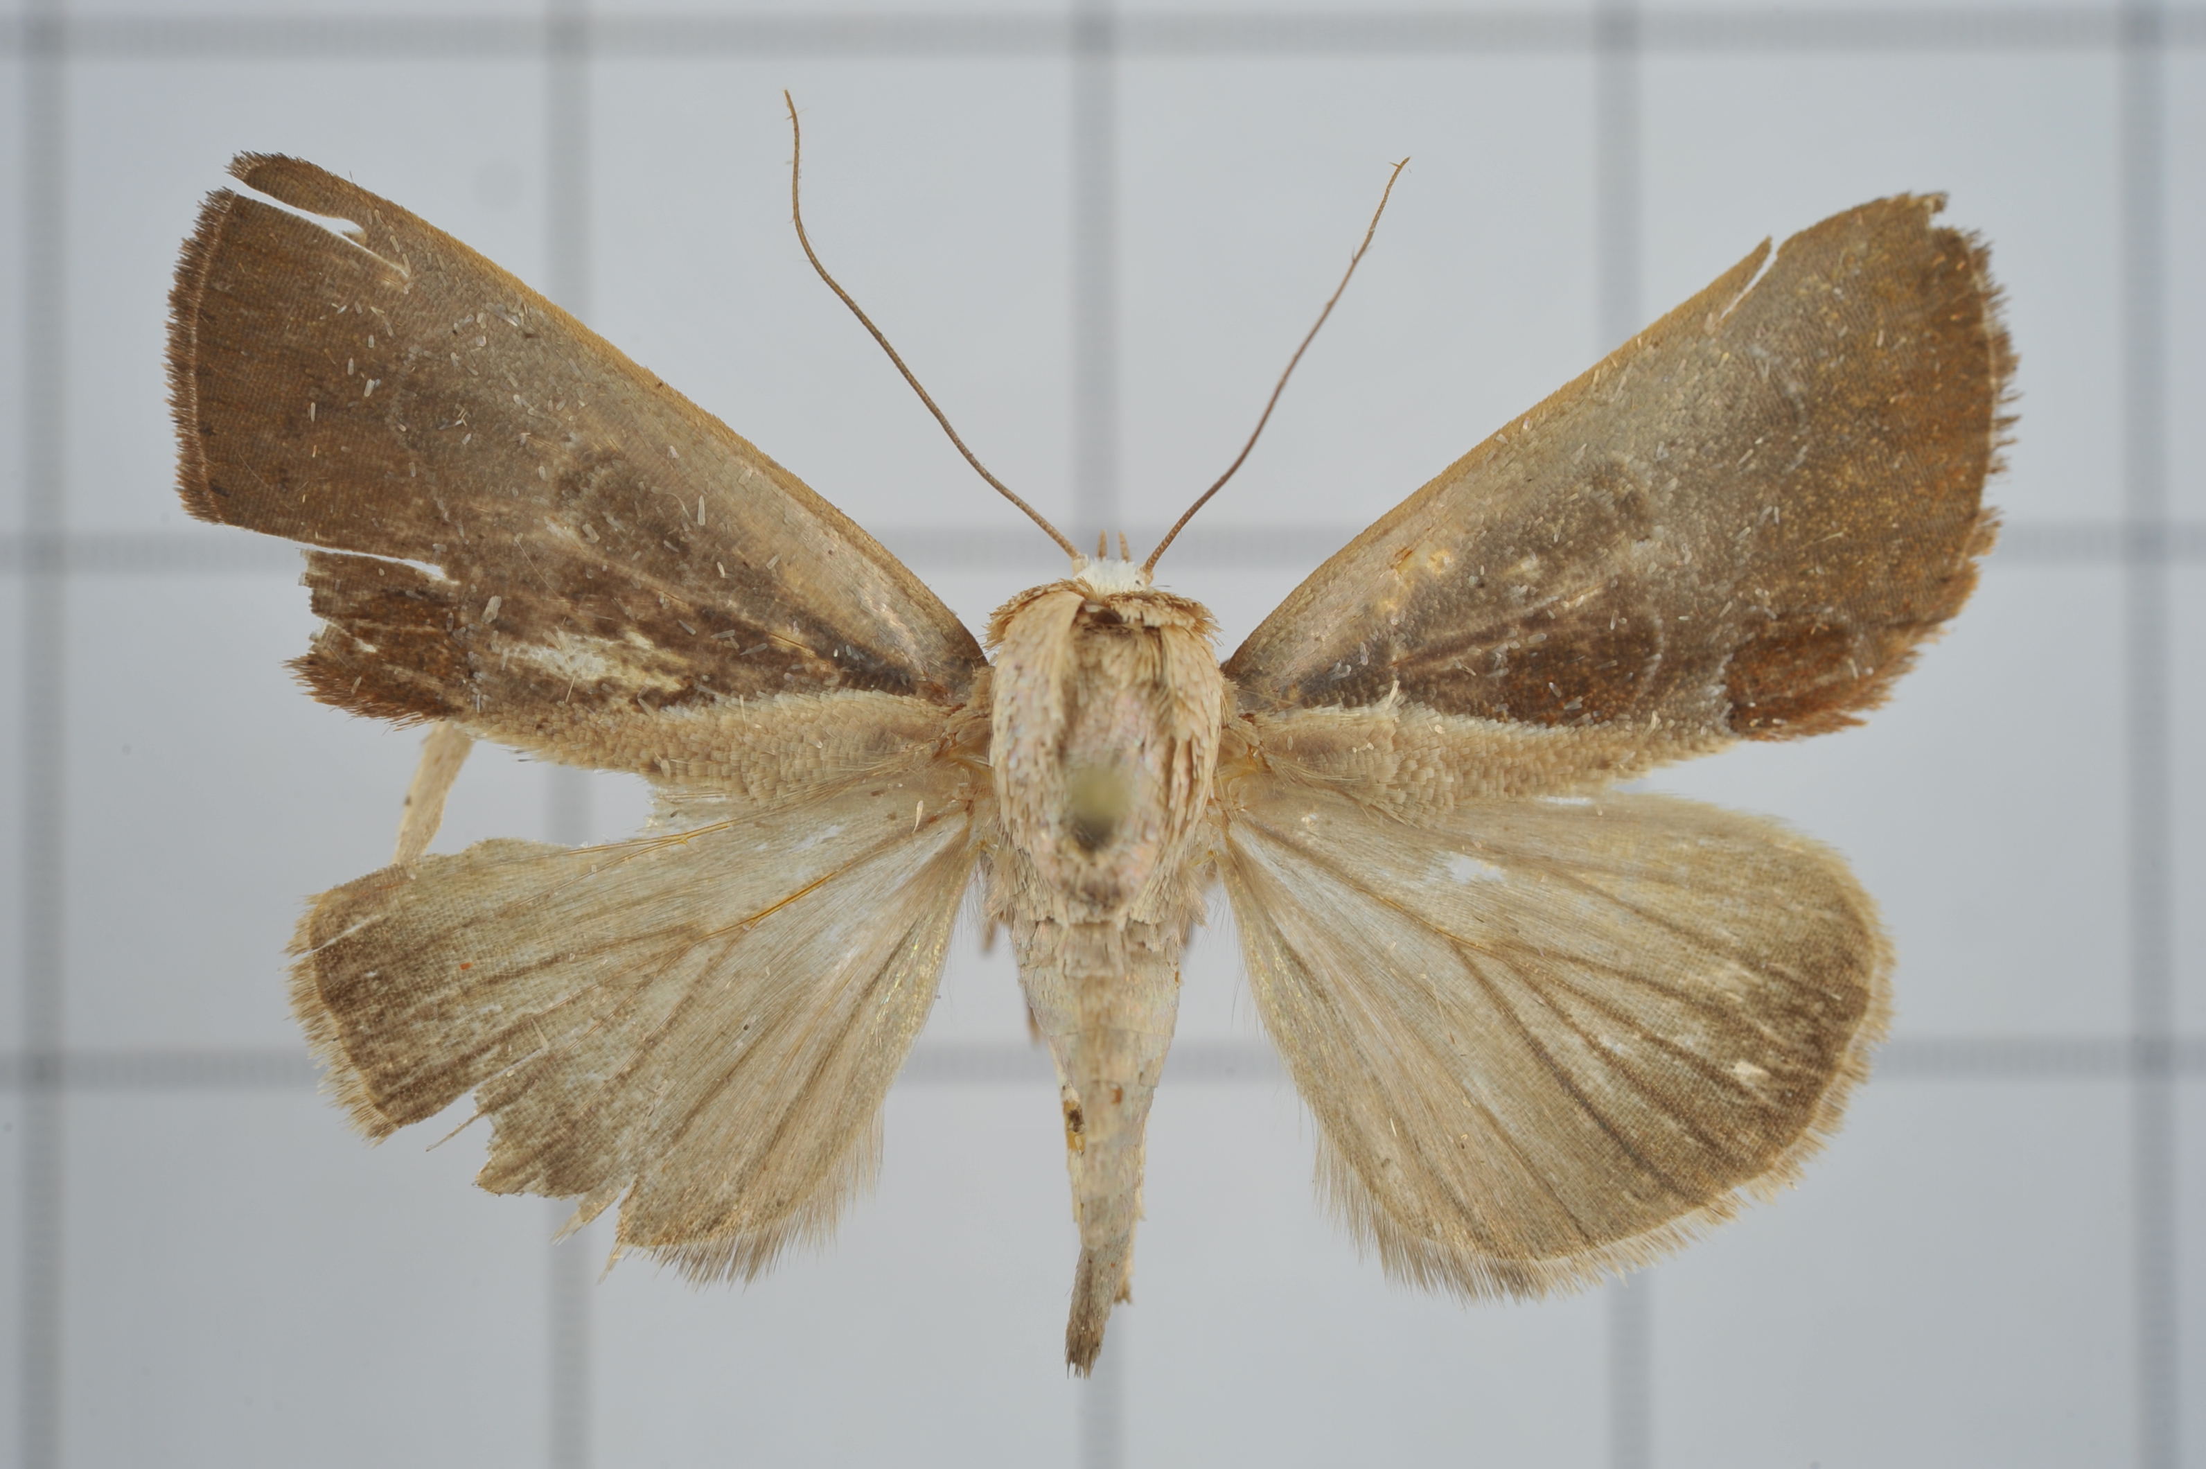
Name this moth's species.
Westermannia elliptica elliptica
